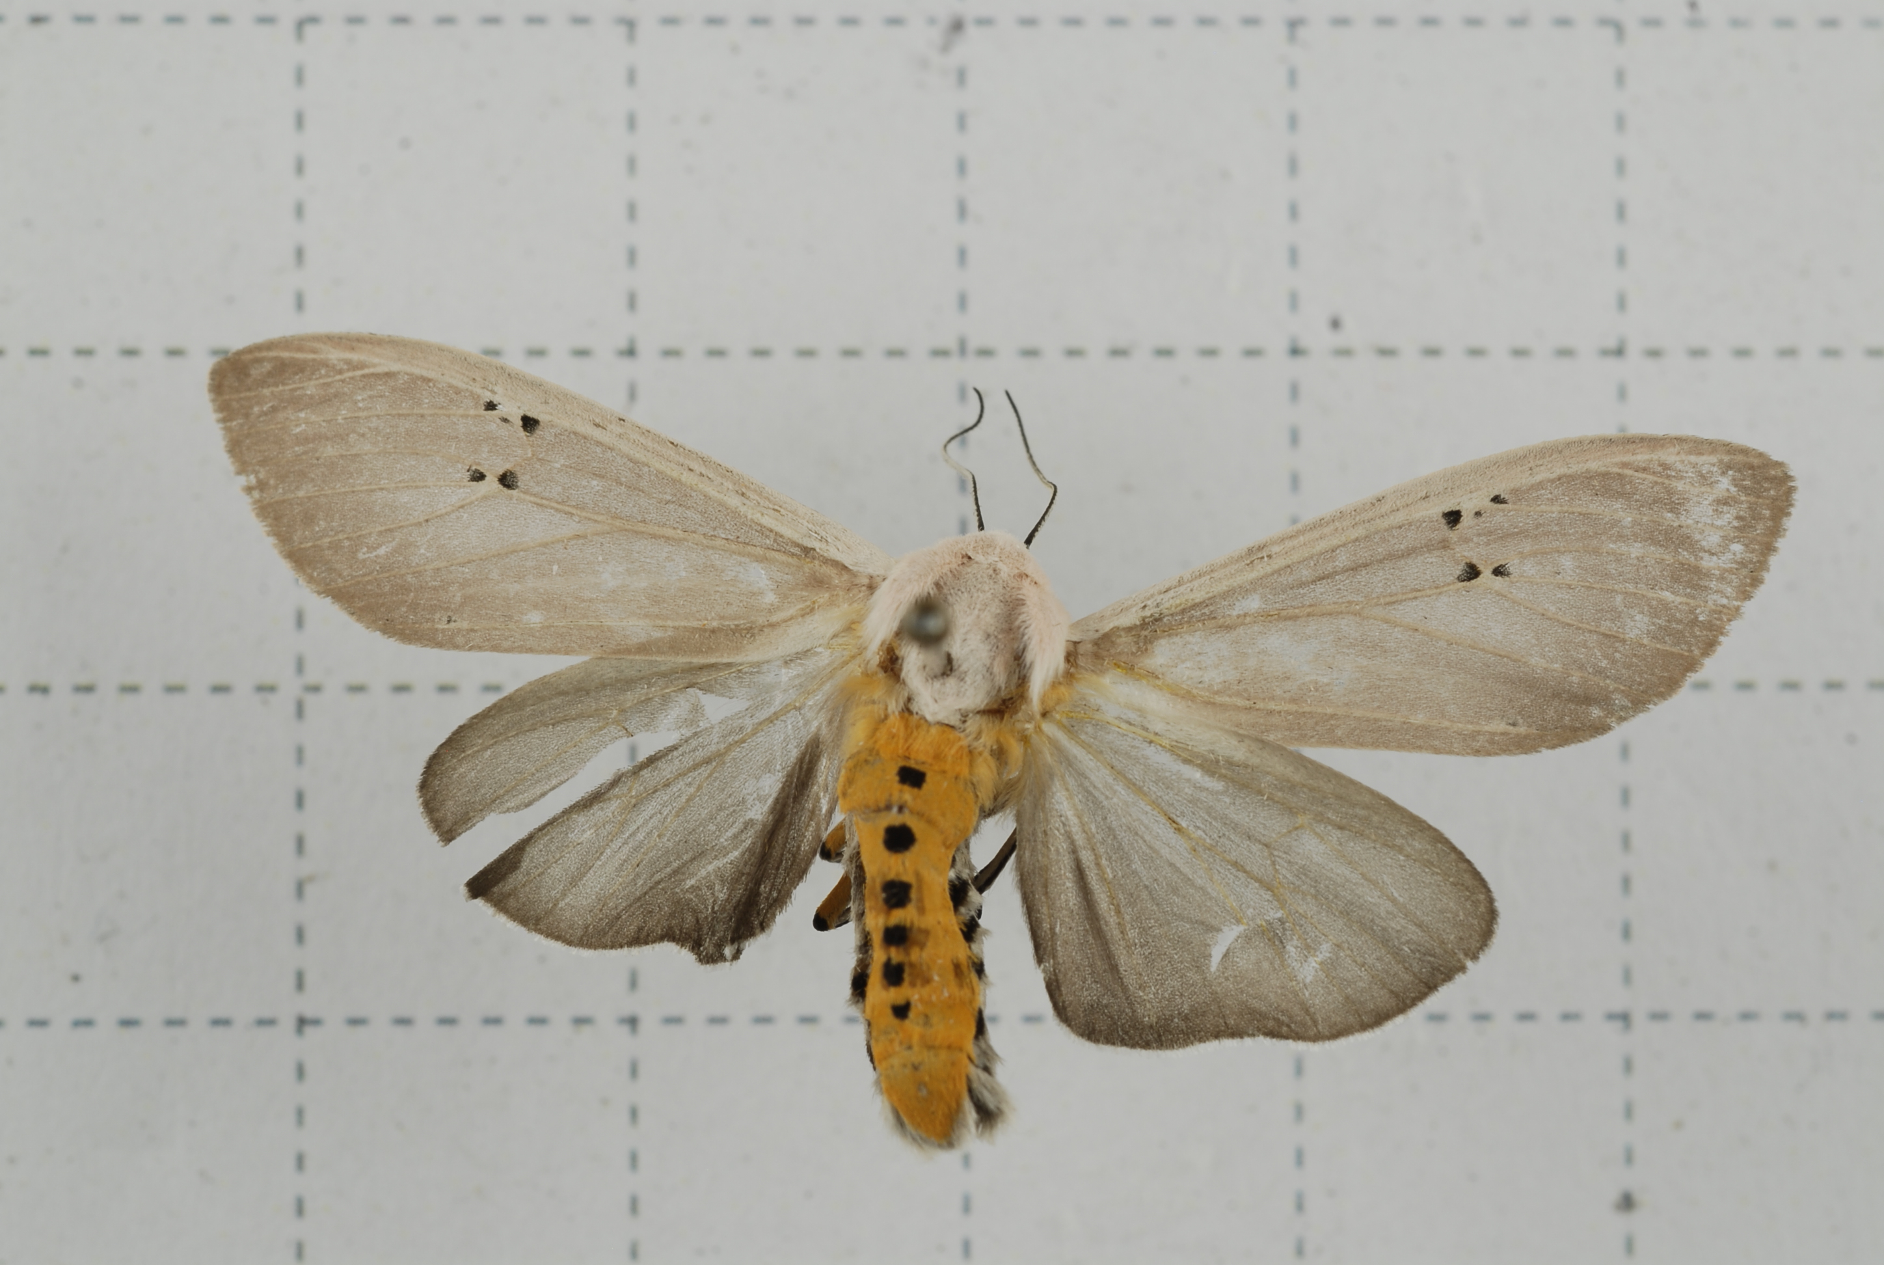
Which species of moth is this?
Creatonotos transiens koni
